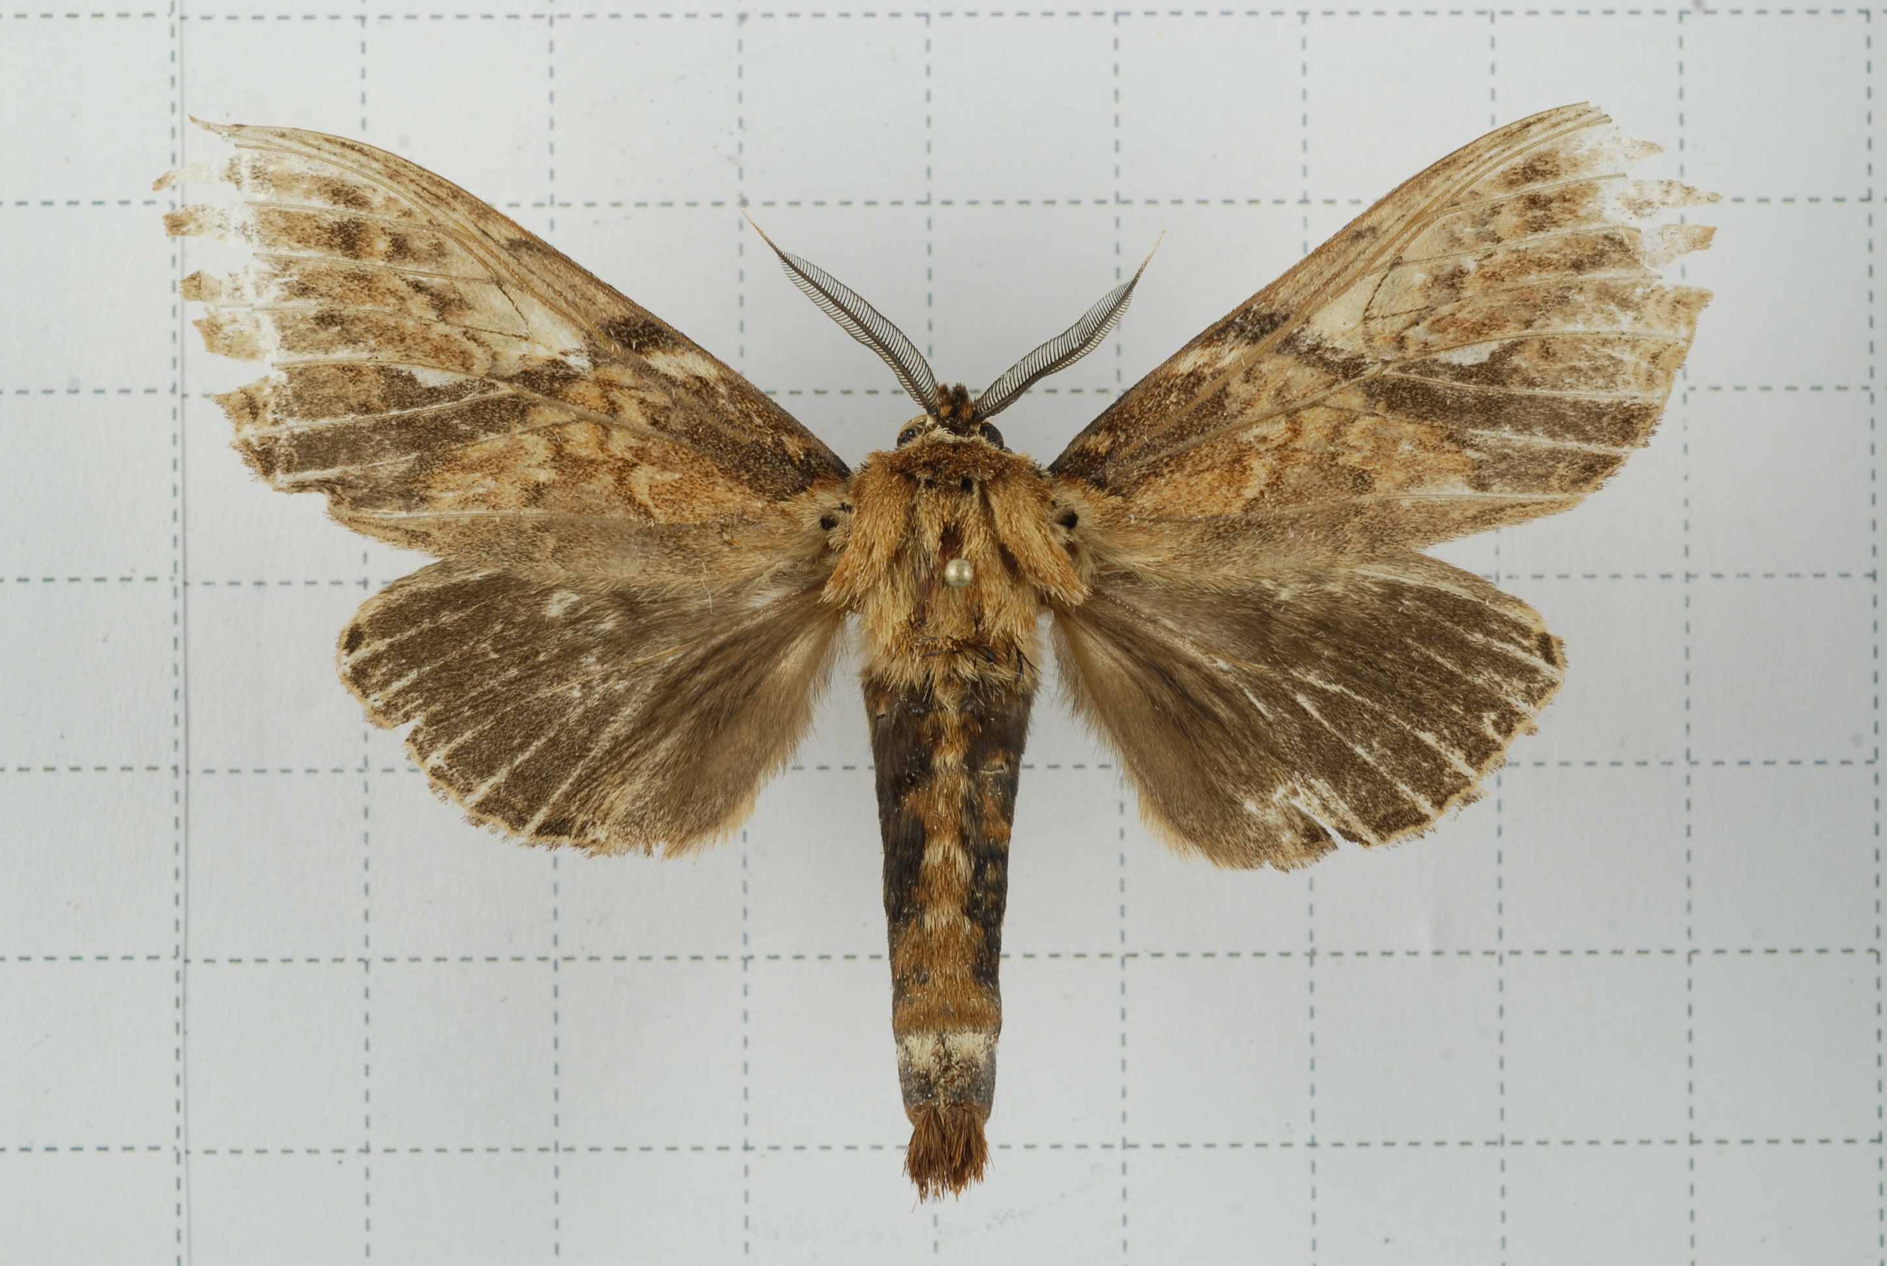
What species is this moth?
Dudusa synopla
